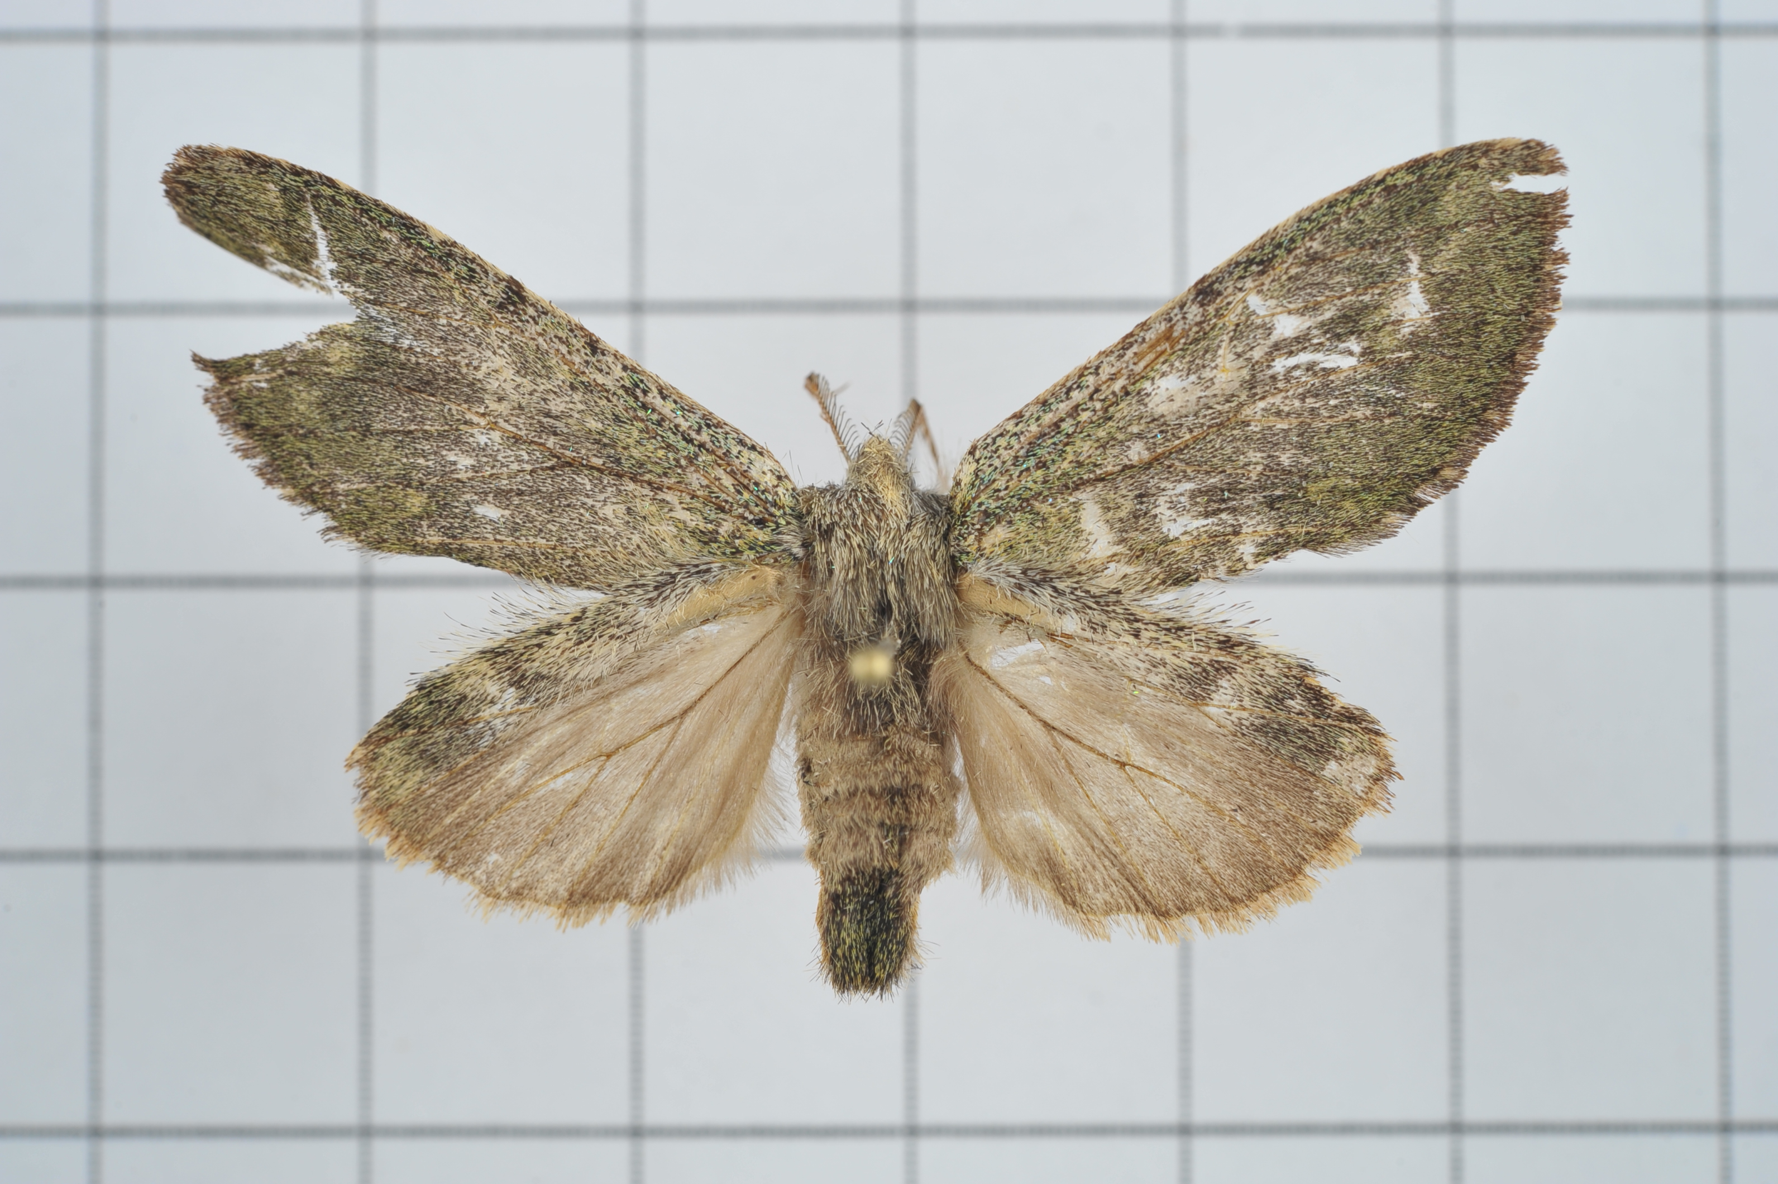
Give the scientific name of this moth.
Syntypistis viridipicta
